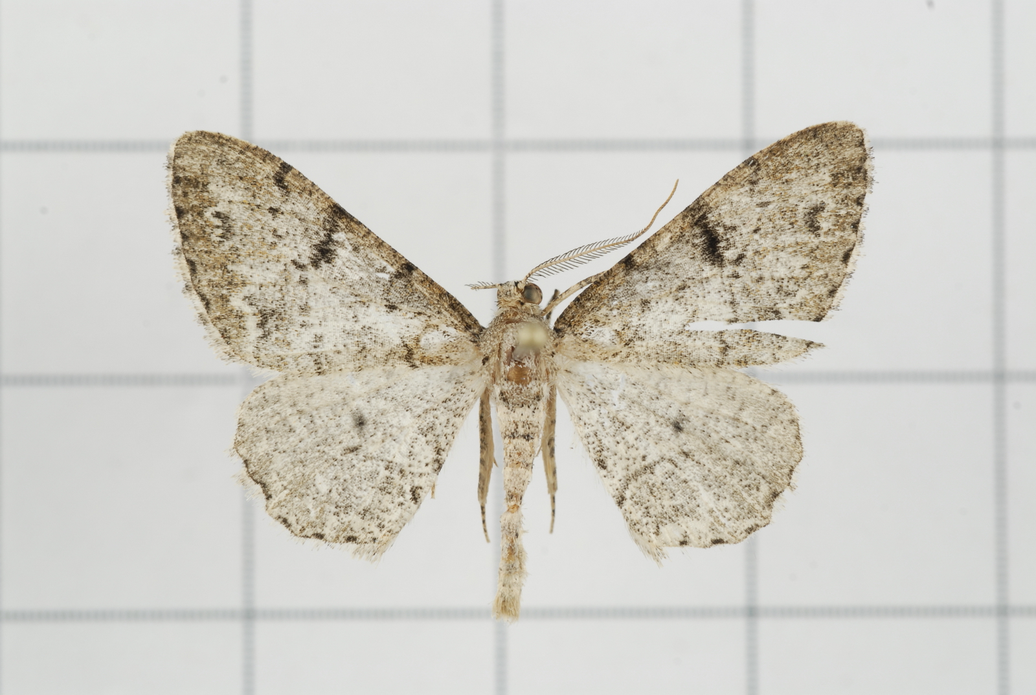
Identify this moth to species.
Alcis nubeculosa
